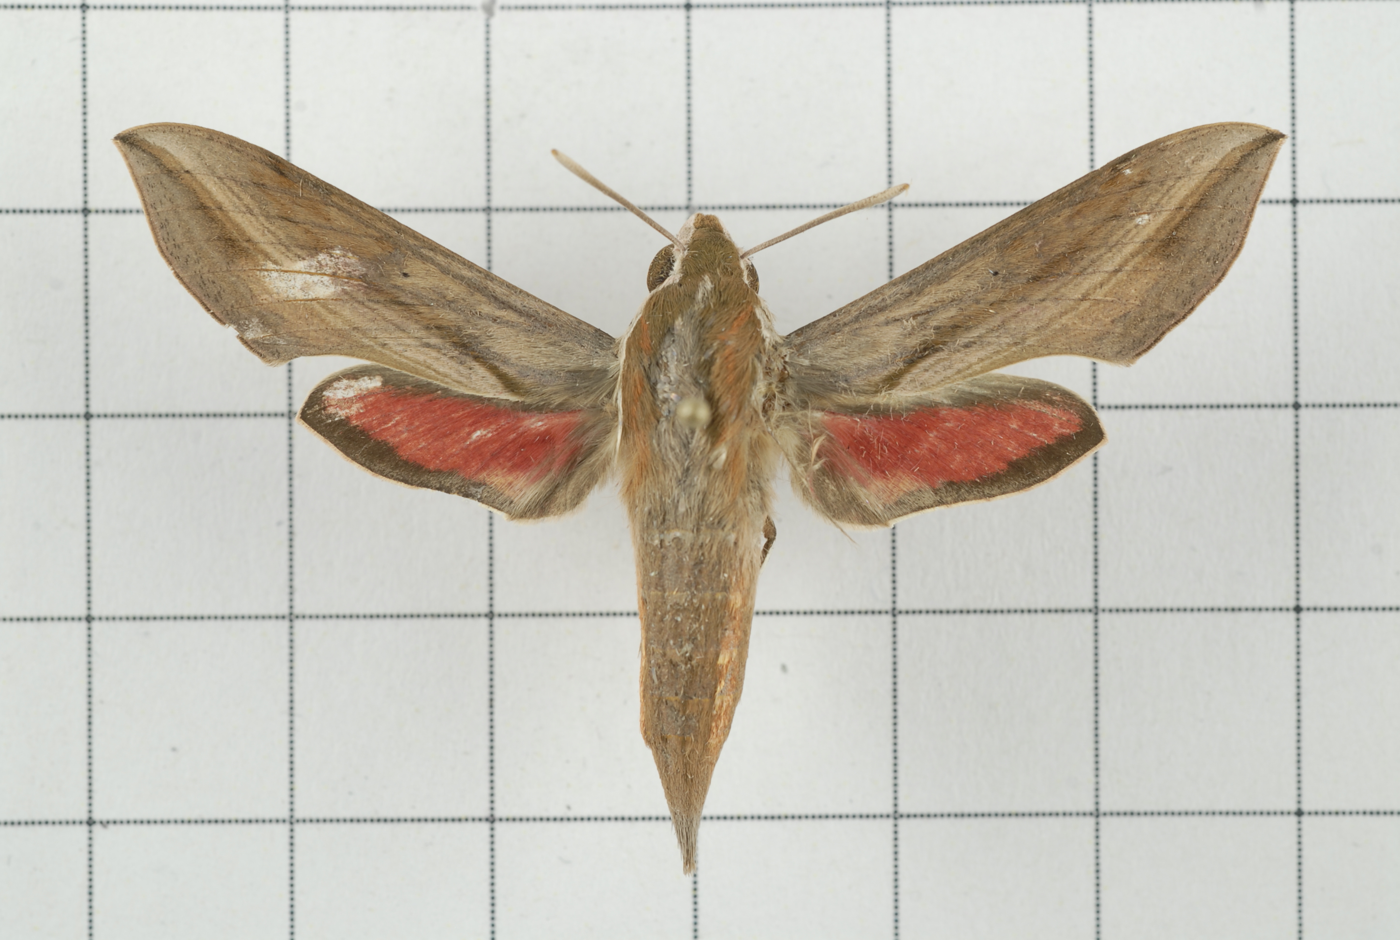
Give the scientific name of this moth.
Hippotion rosetta
